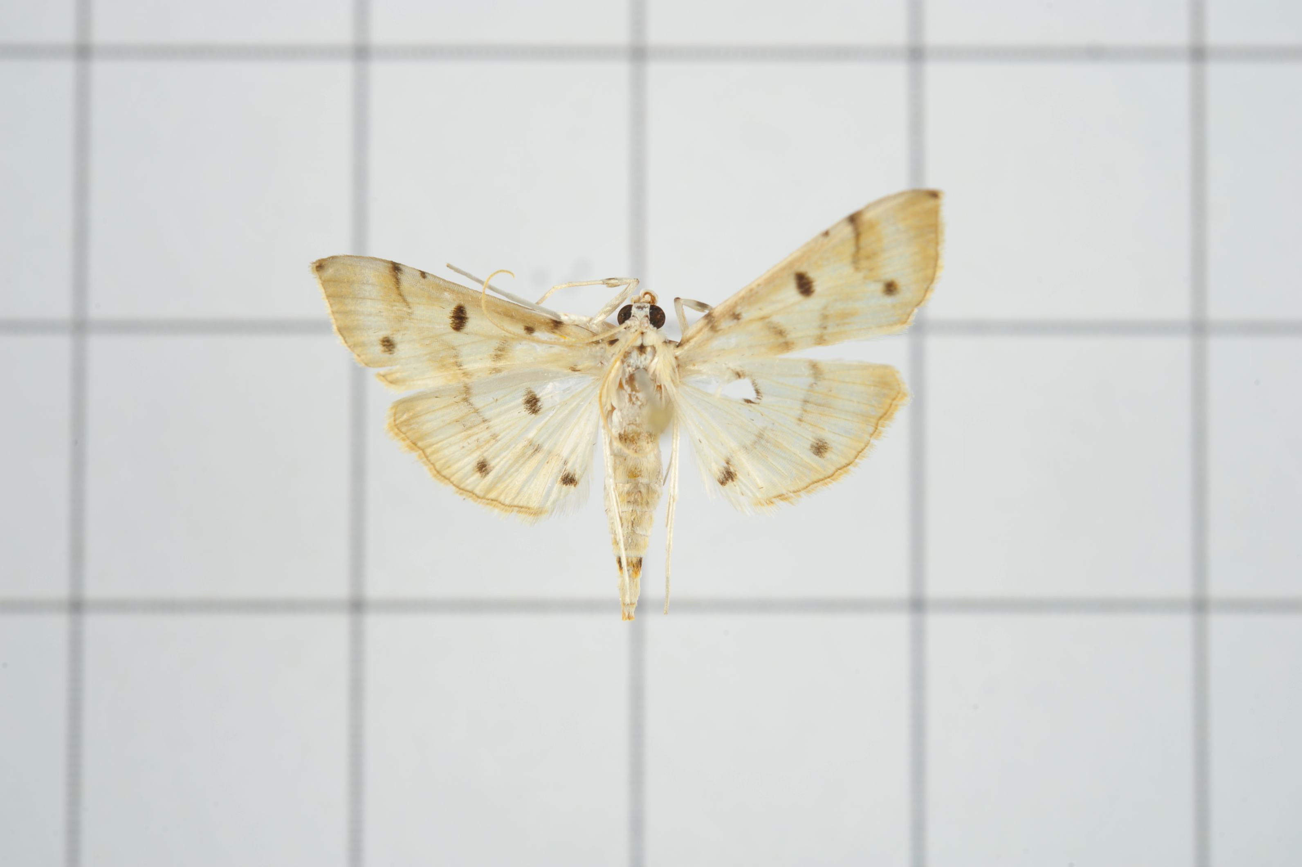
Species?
Pycnarmon aeriferalis
